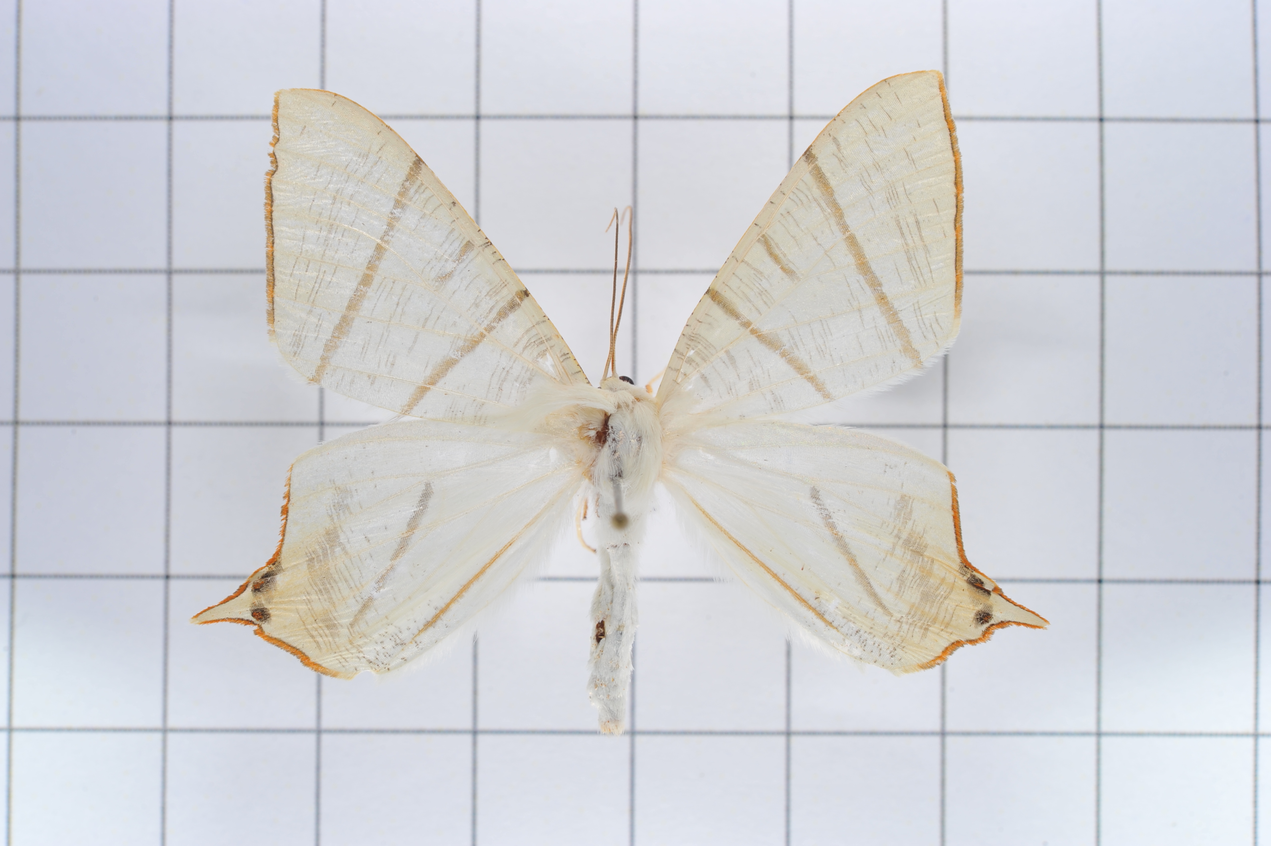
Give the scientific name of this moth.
Ourapteryx yerburii virescens
